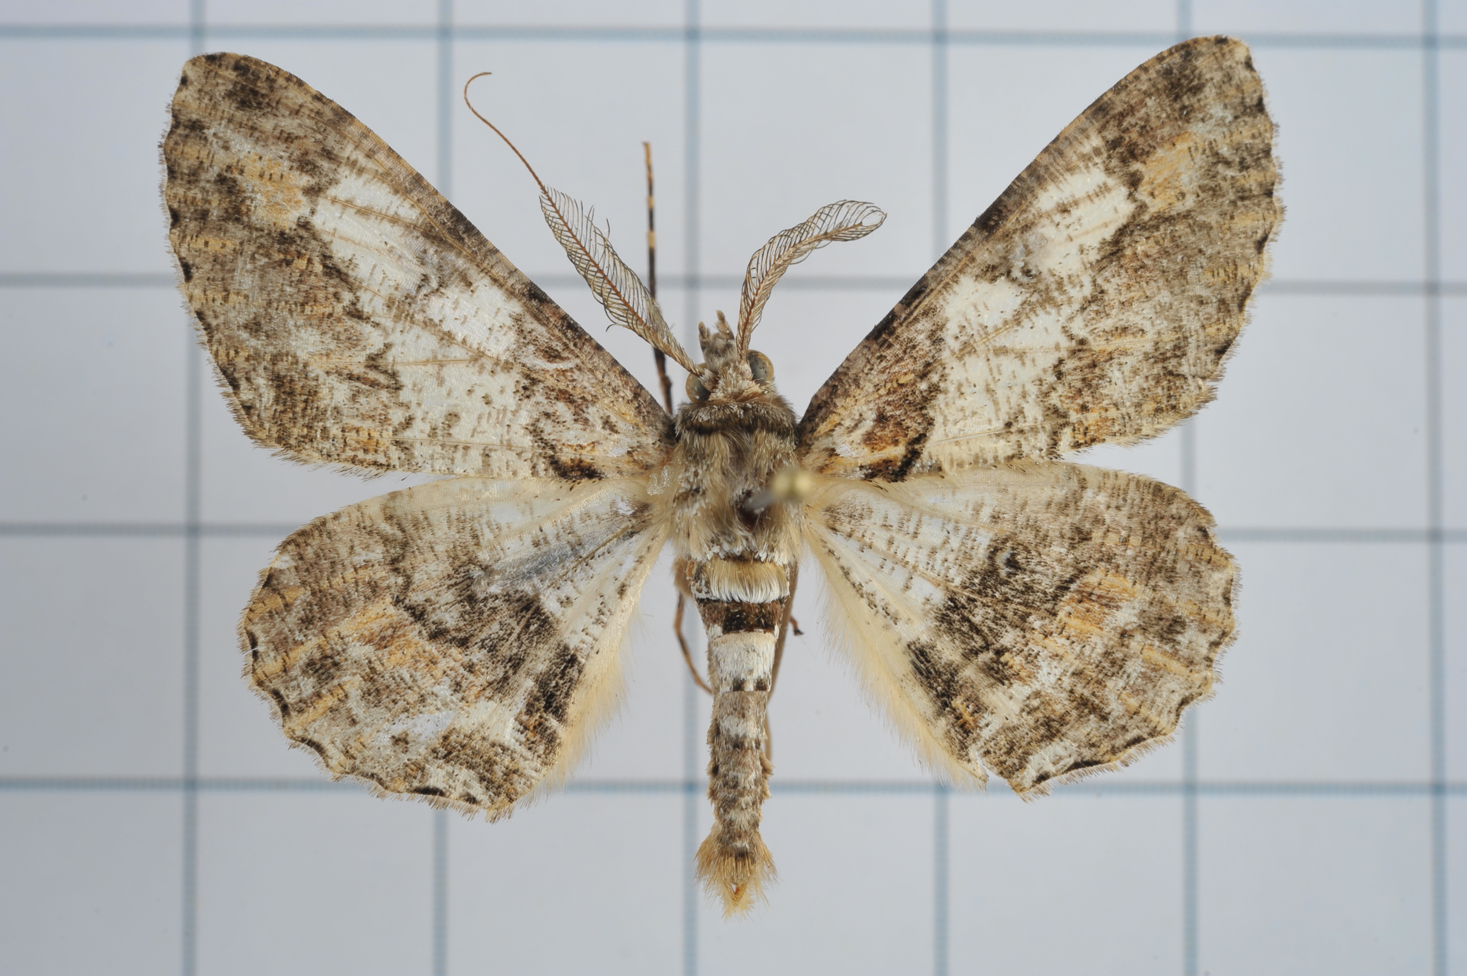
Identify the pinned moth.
Cleora fraterna
